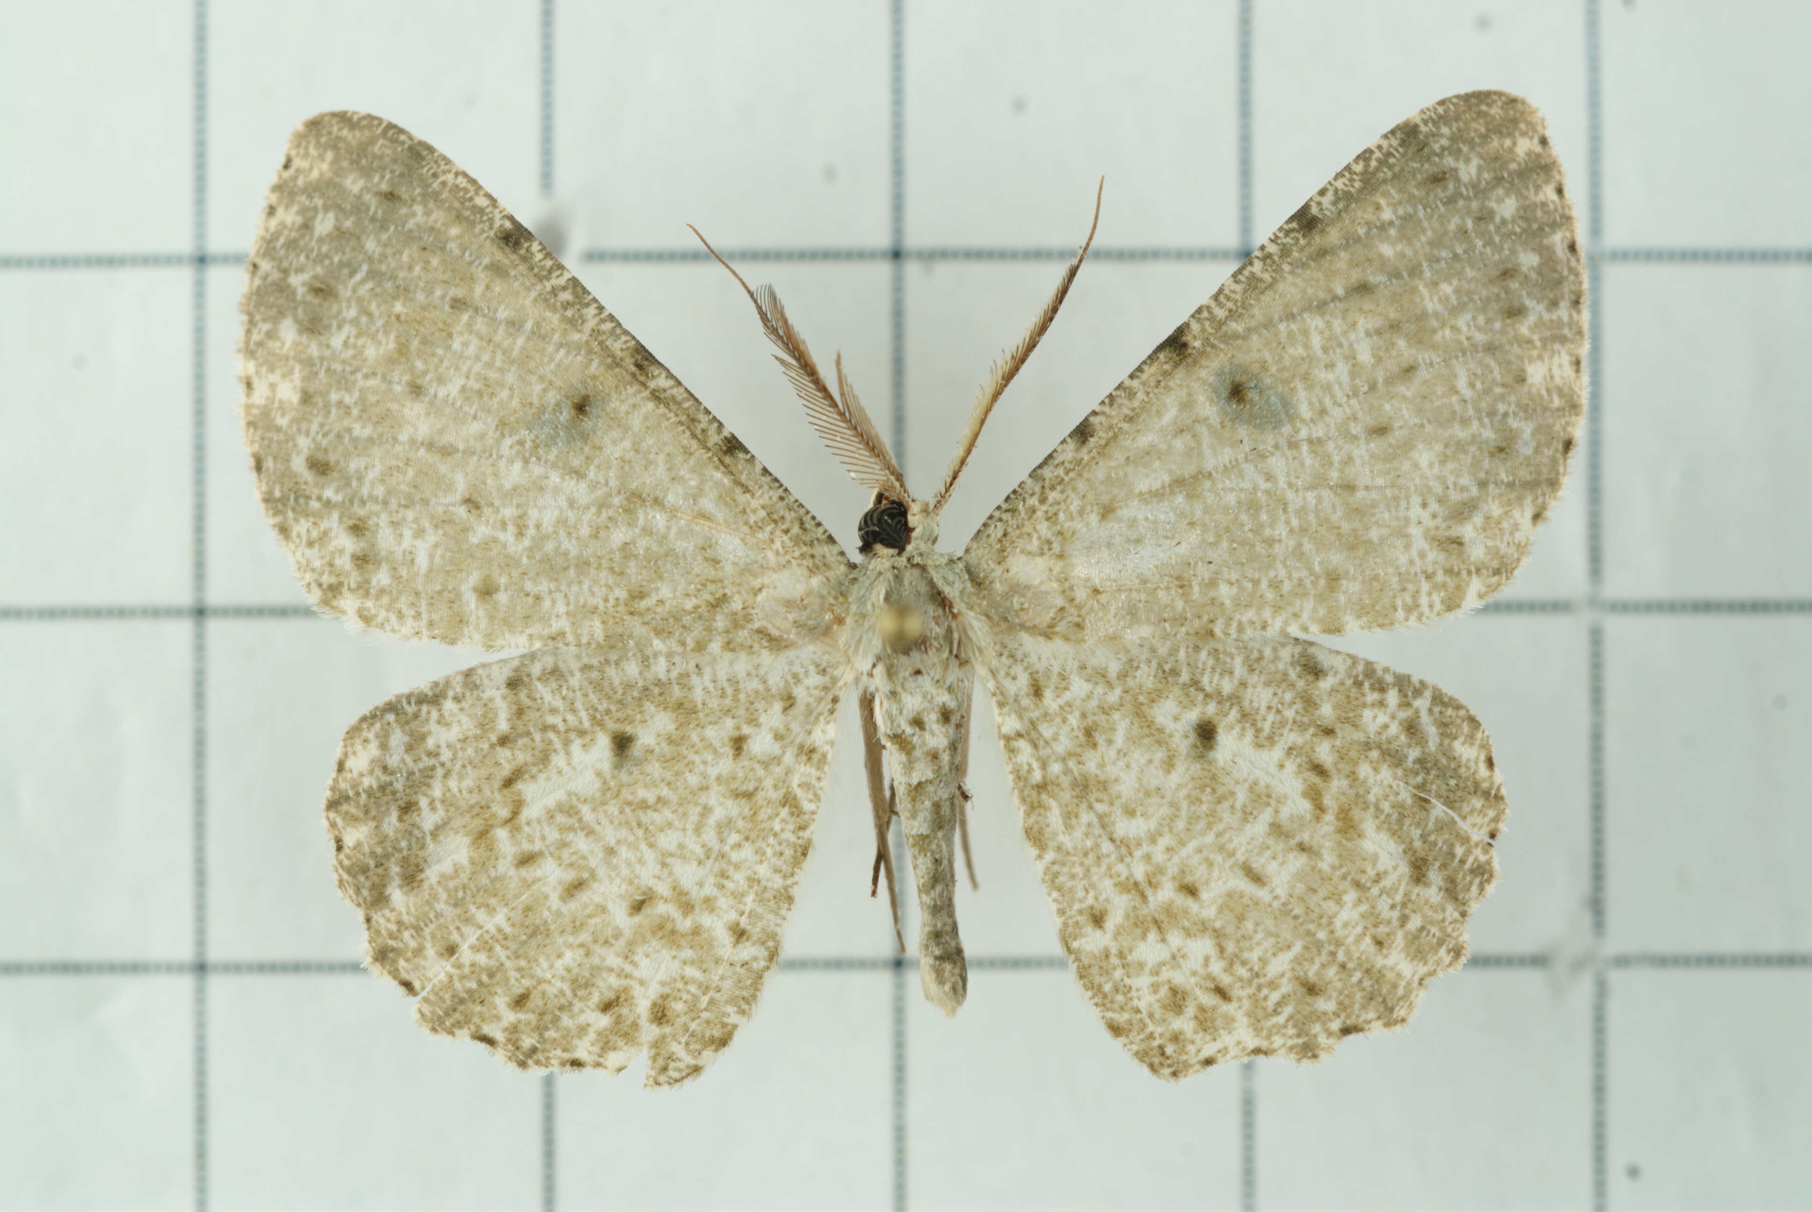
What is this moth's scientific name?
Catoria sublavaria
